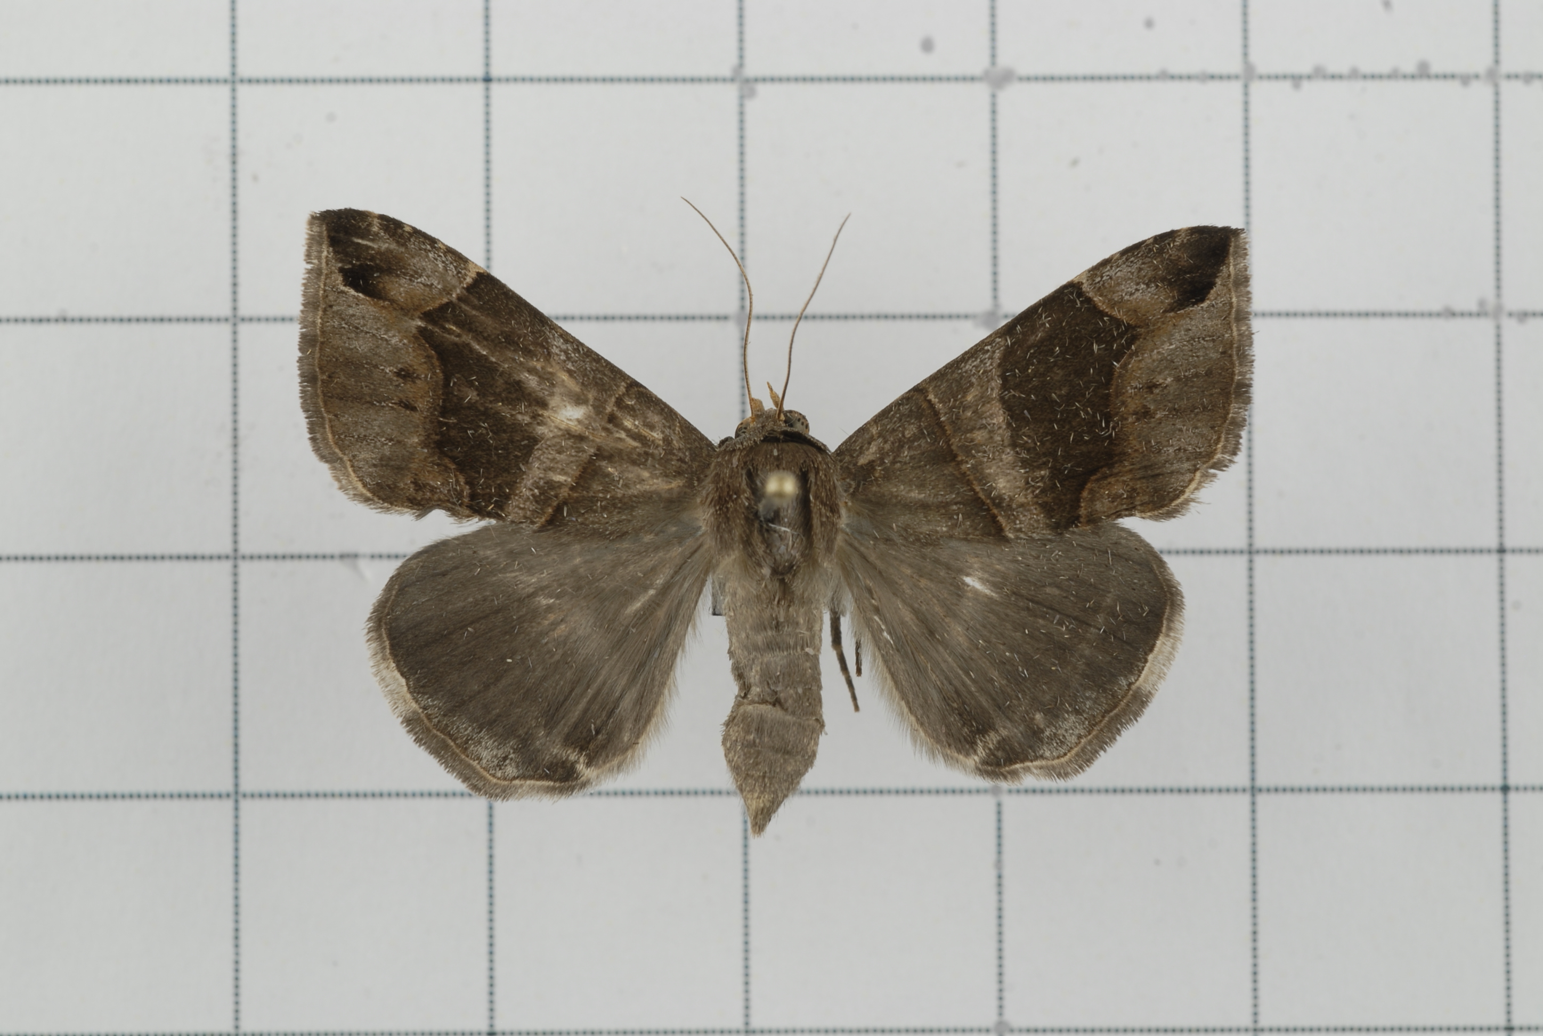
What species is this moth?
Bastilla joviana joviana
